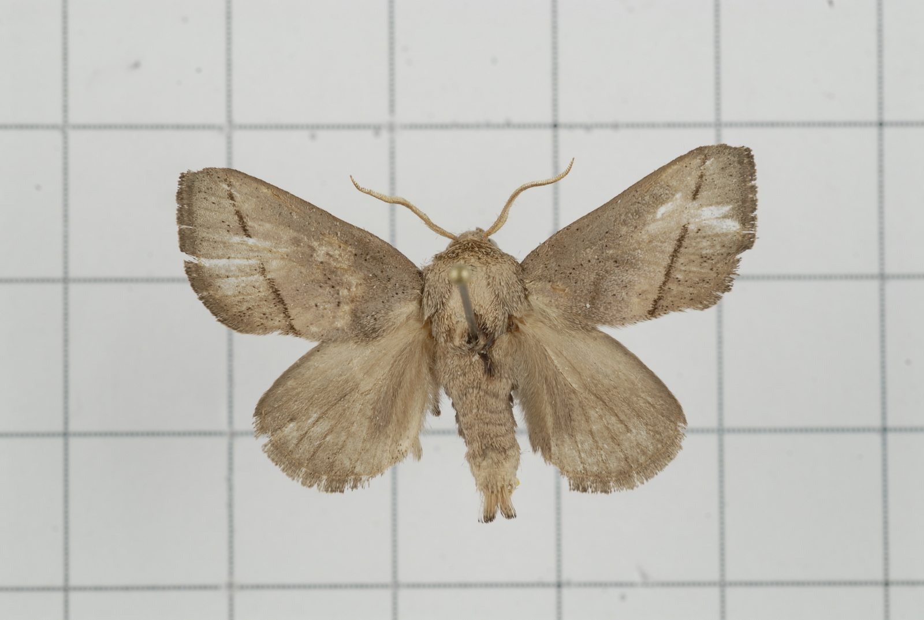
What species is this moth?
Thosea sinensis
